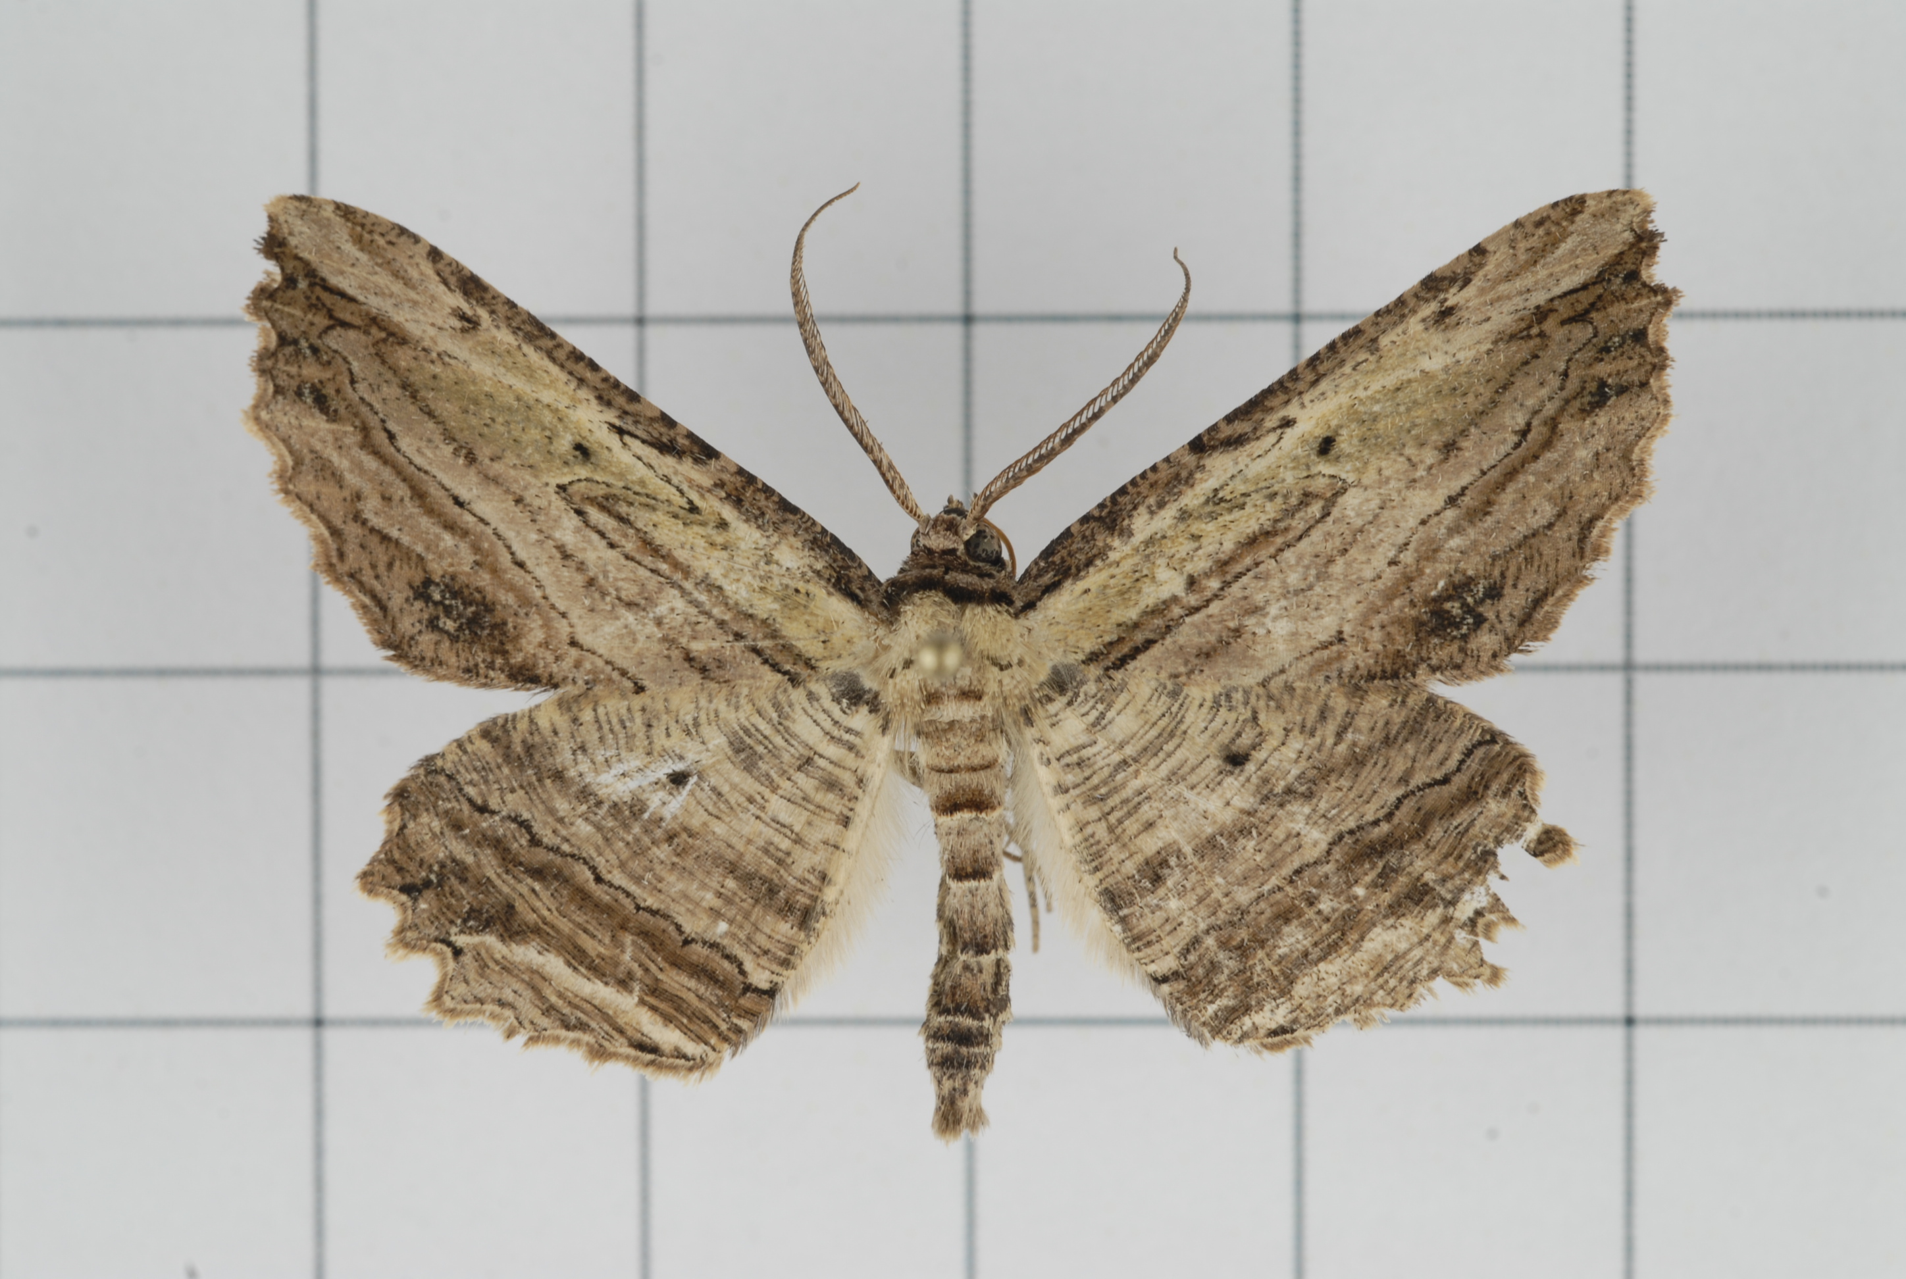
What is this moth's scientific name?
Menophra parahumeraria
